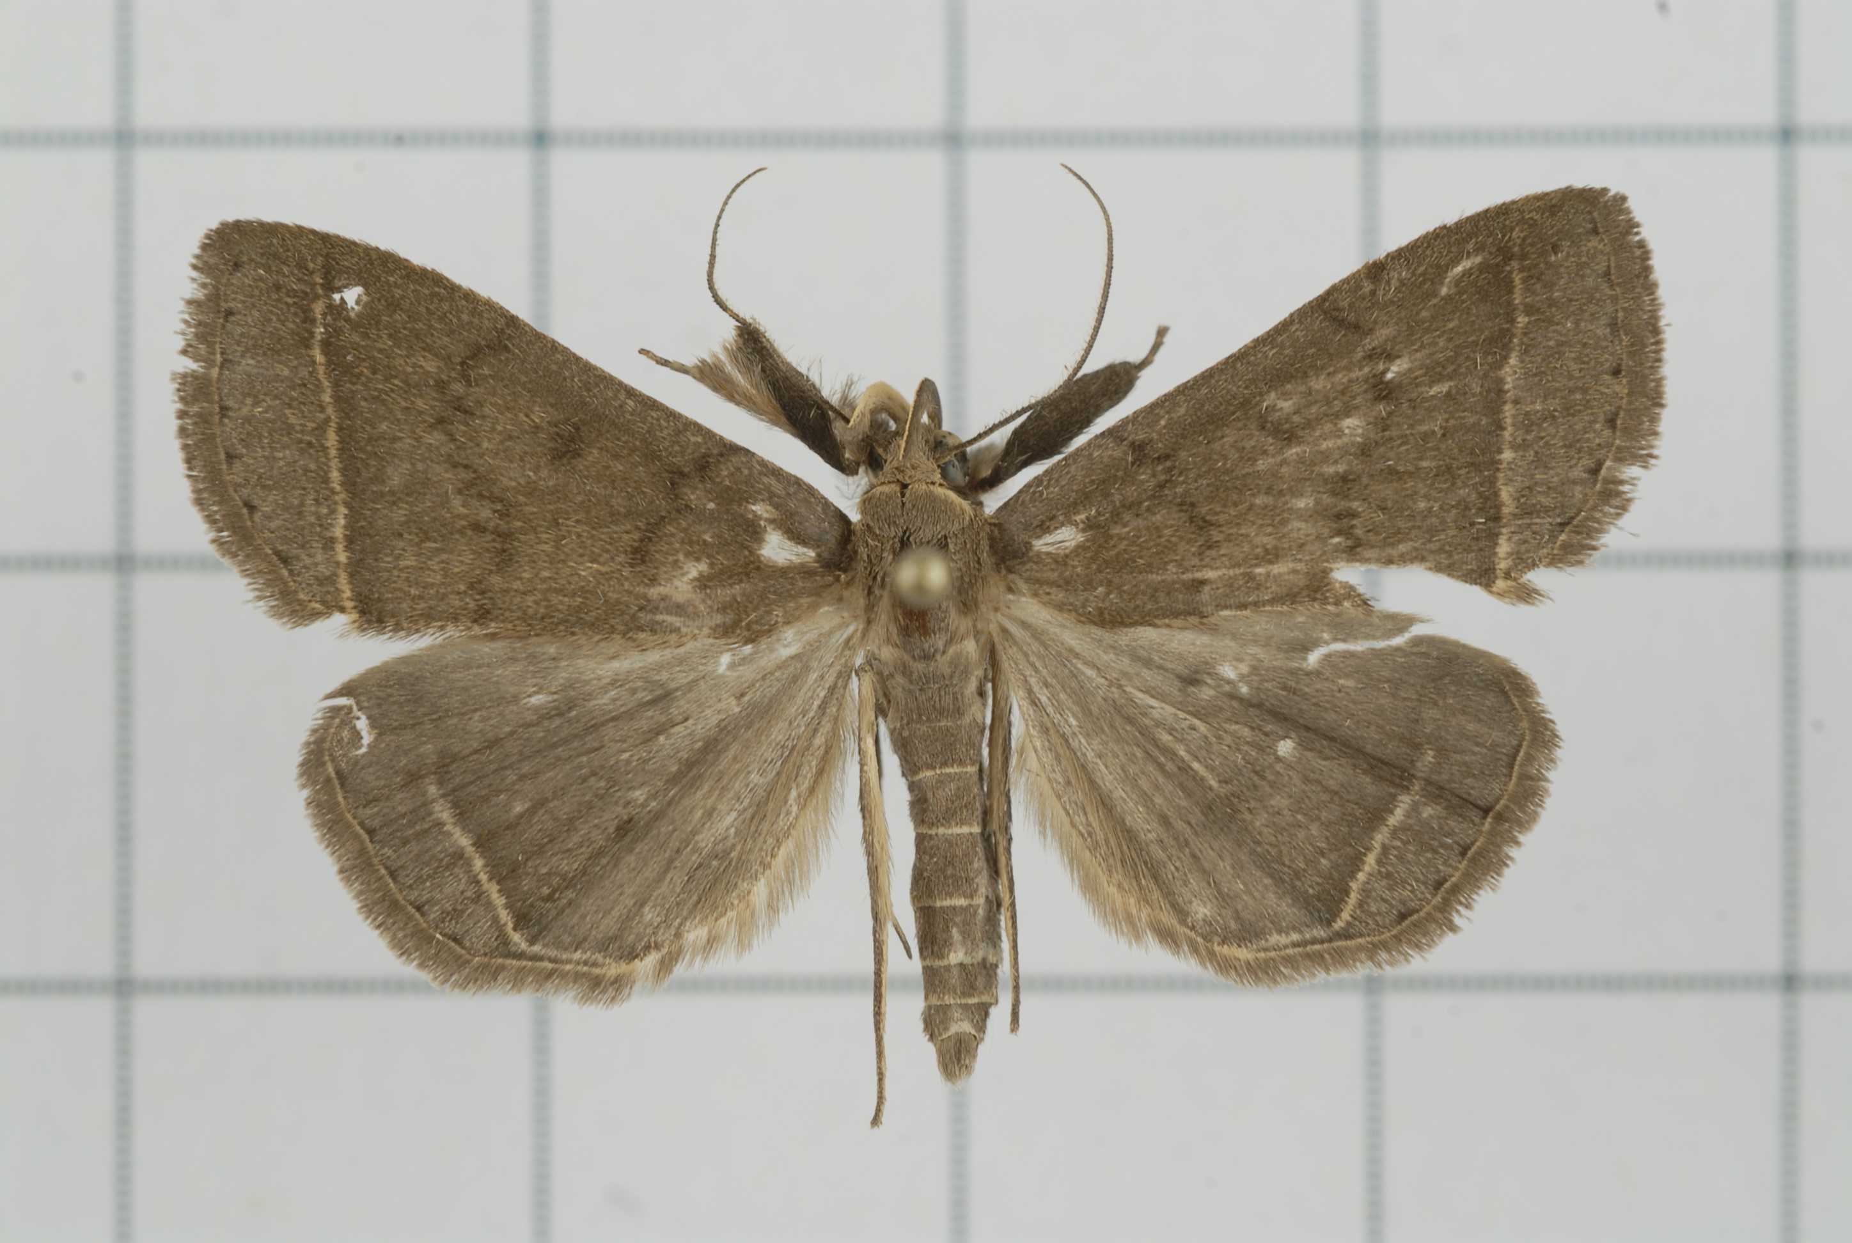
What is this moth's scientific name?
Simplicia xanthoma
